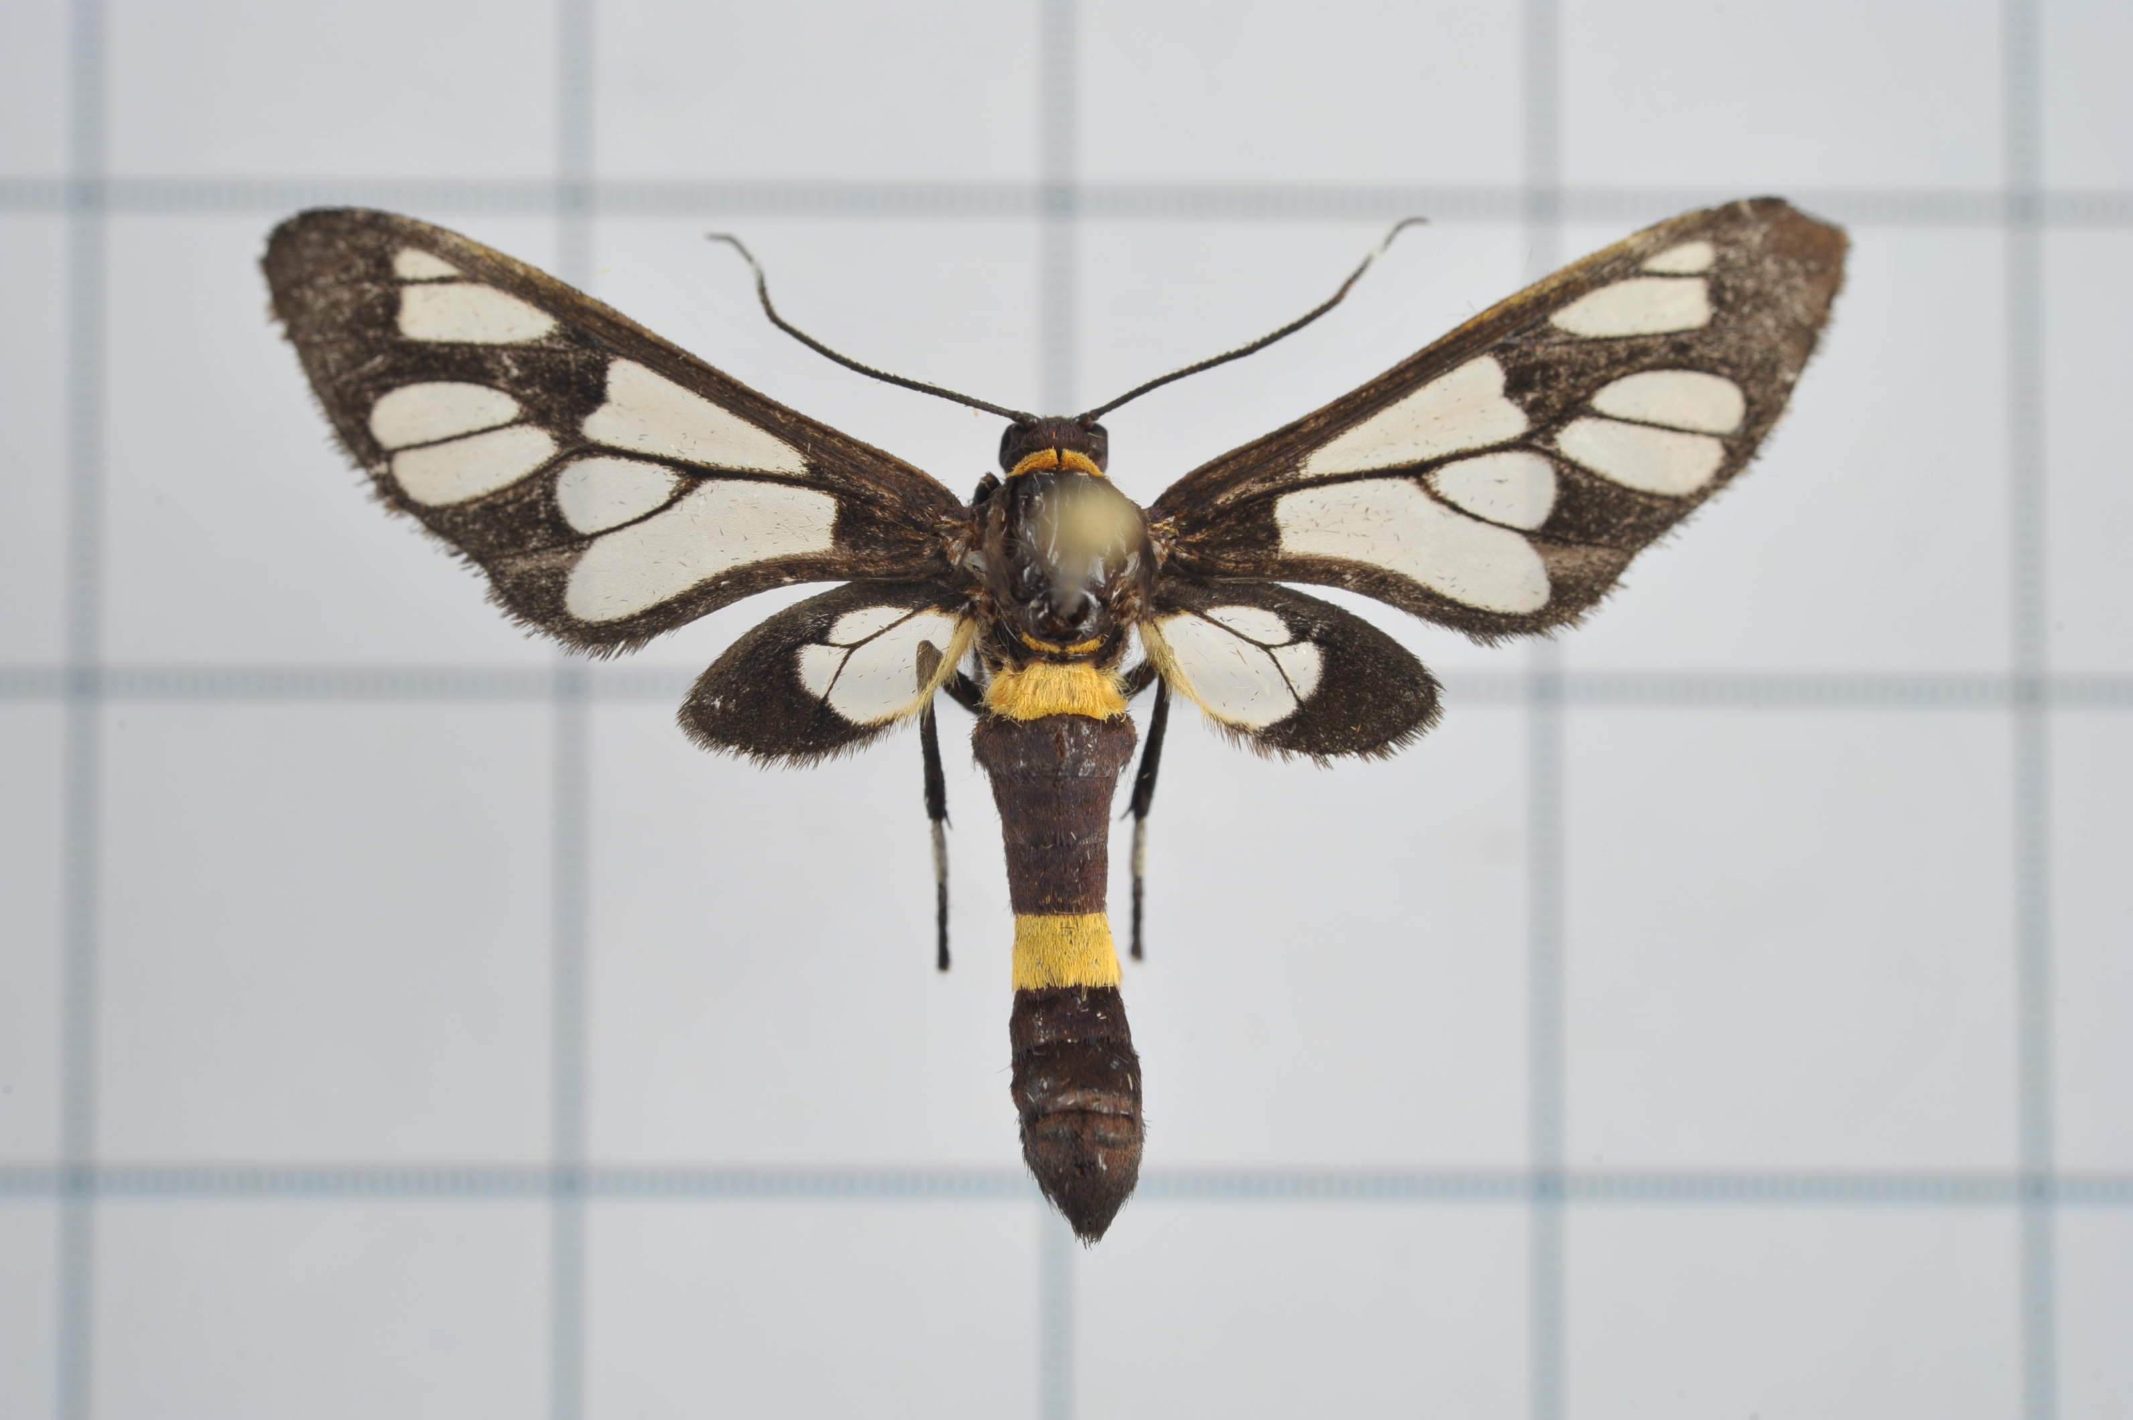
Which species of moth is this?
Syntomoides imaon
